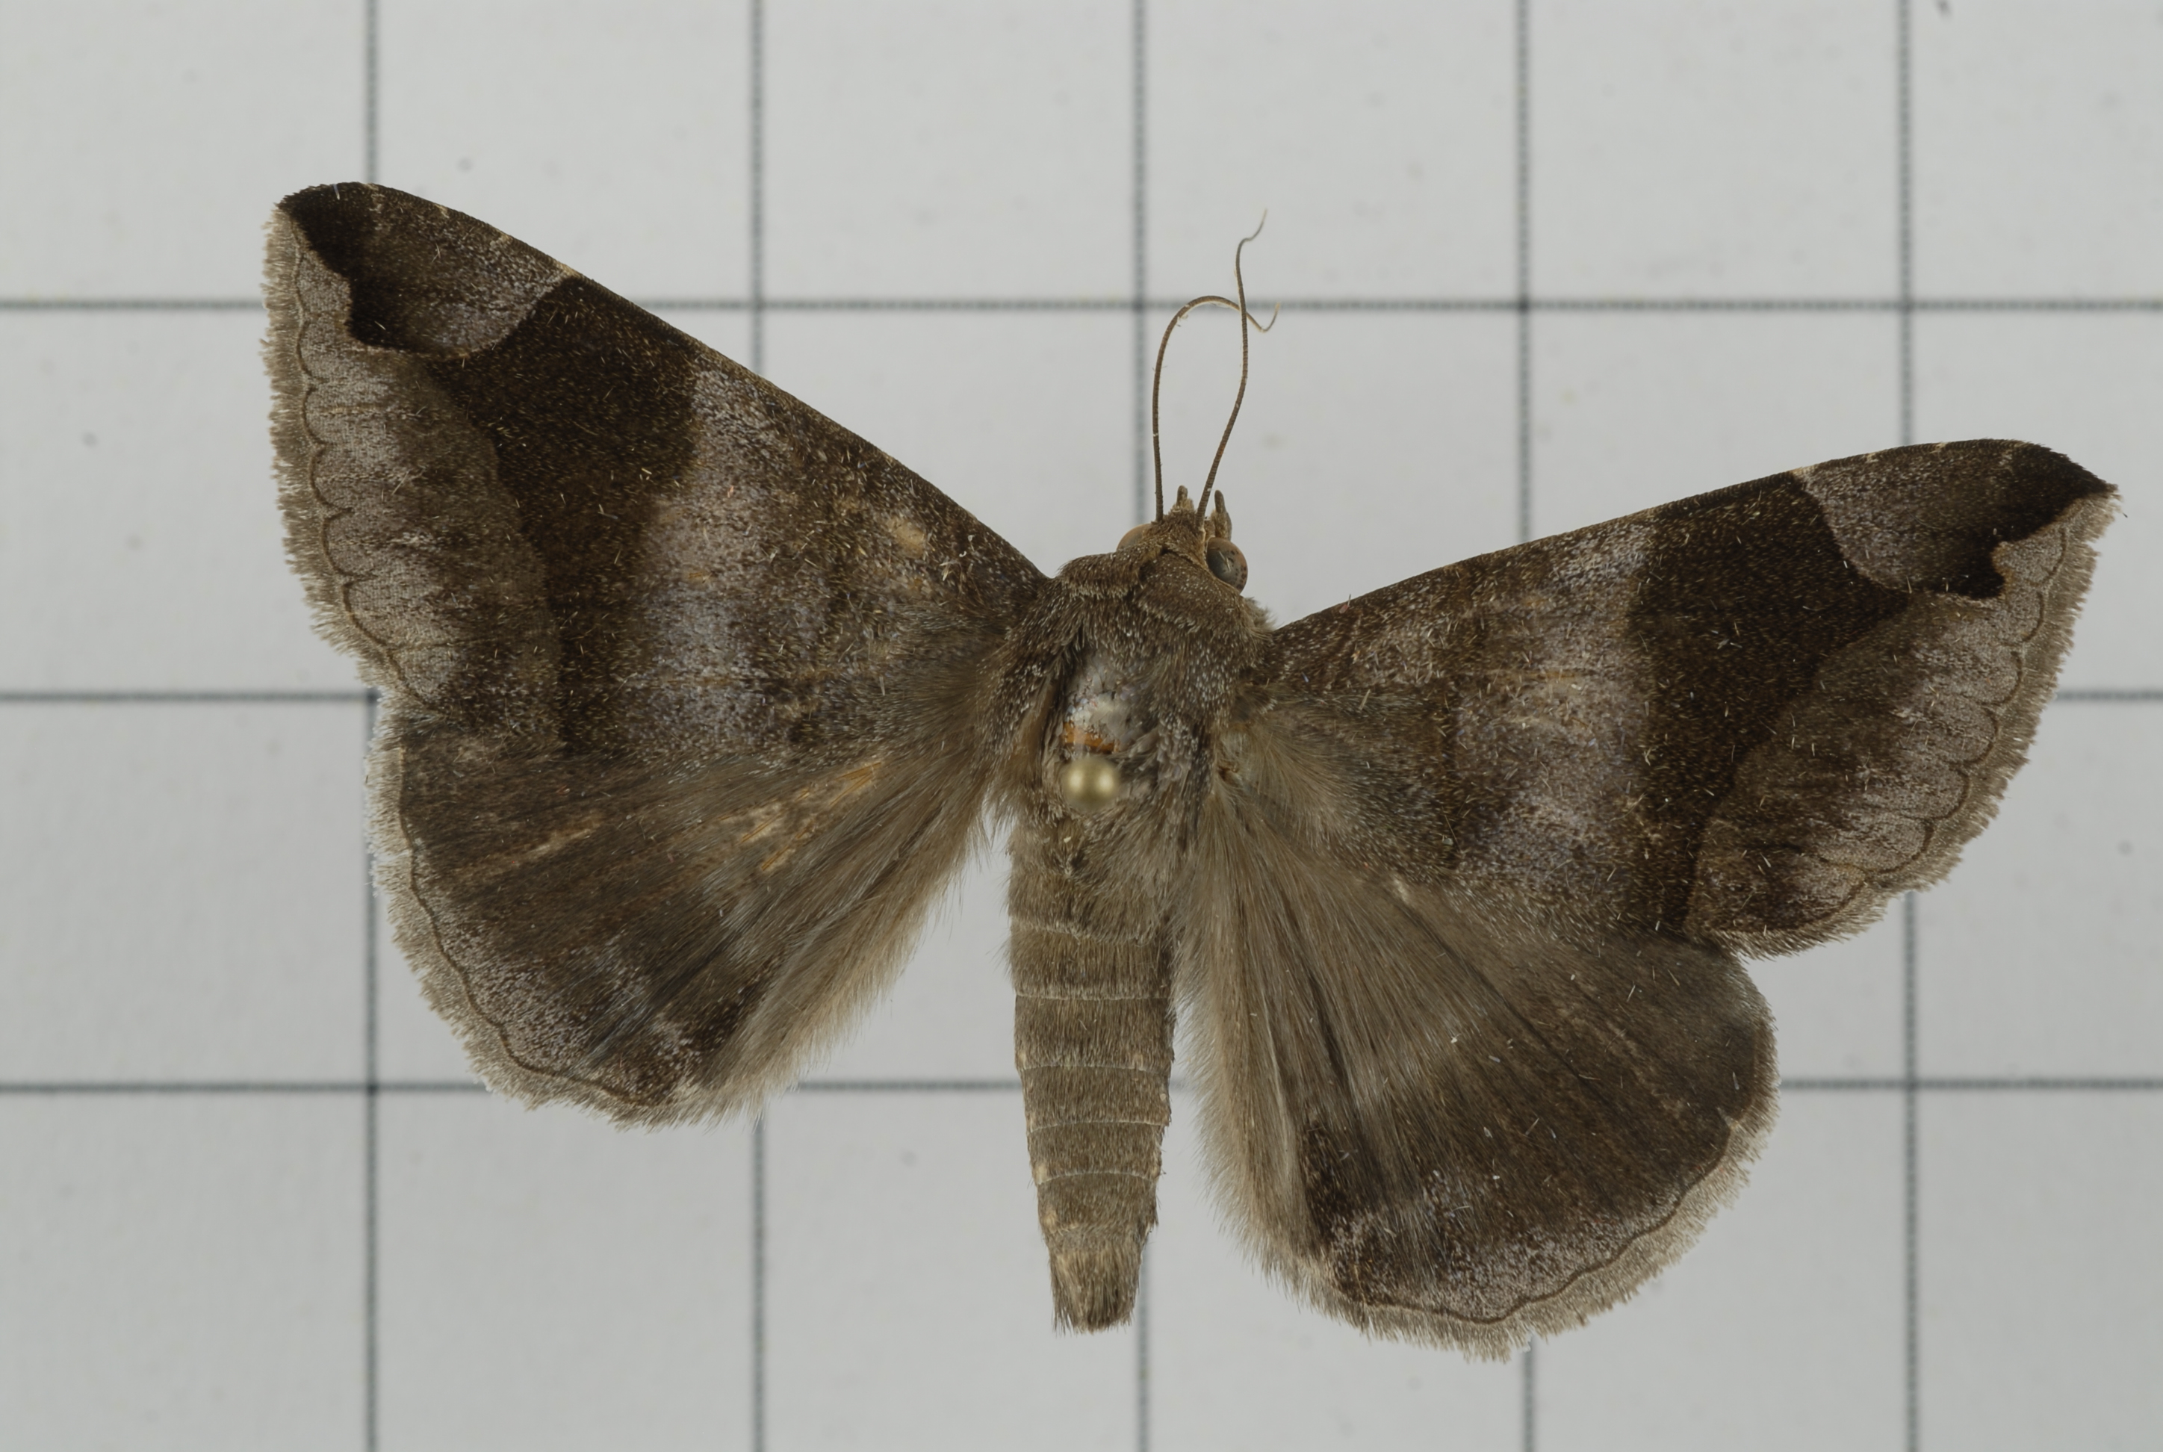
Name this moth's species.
Bastilla amygdalis
